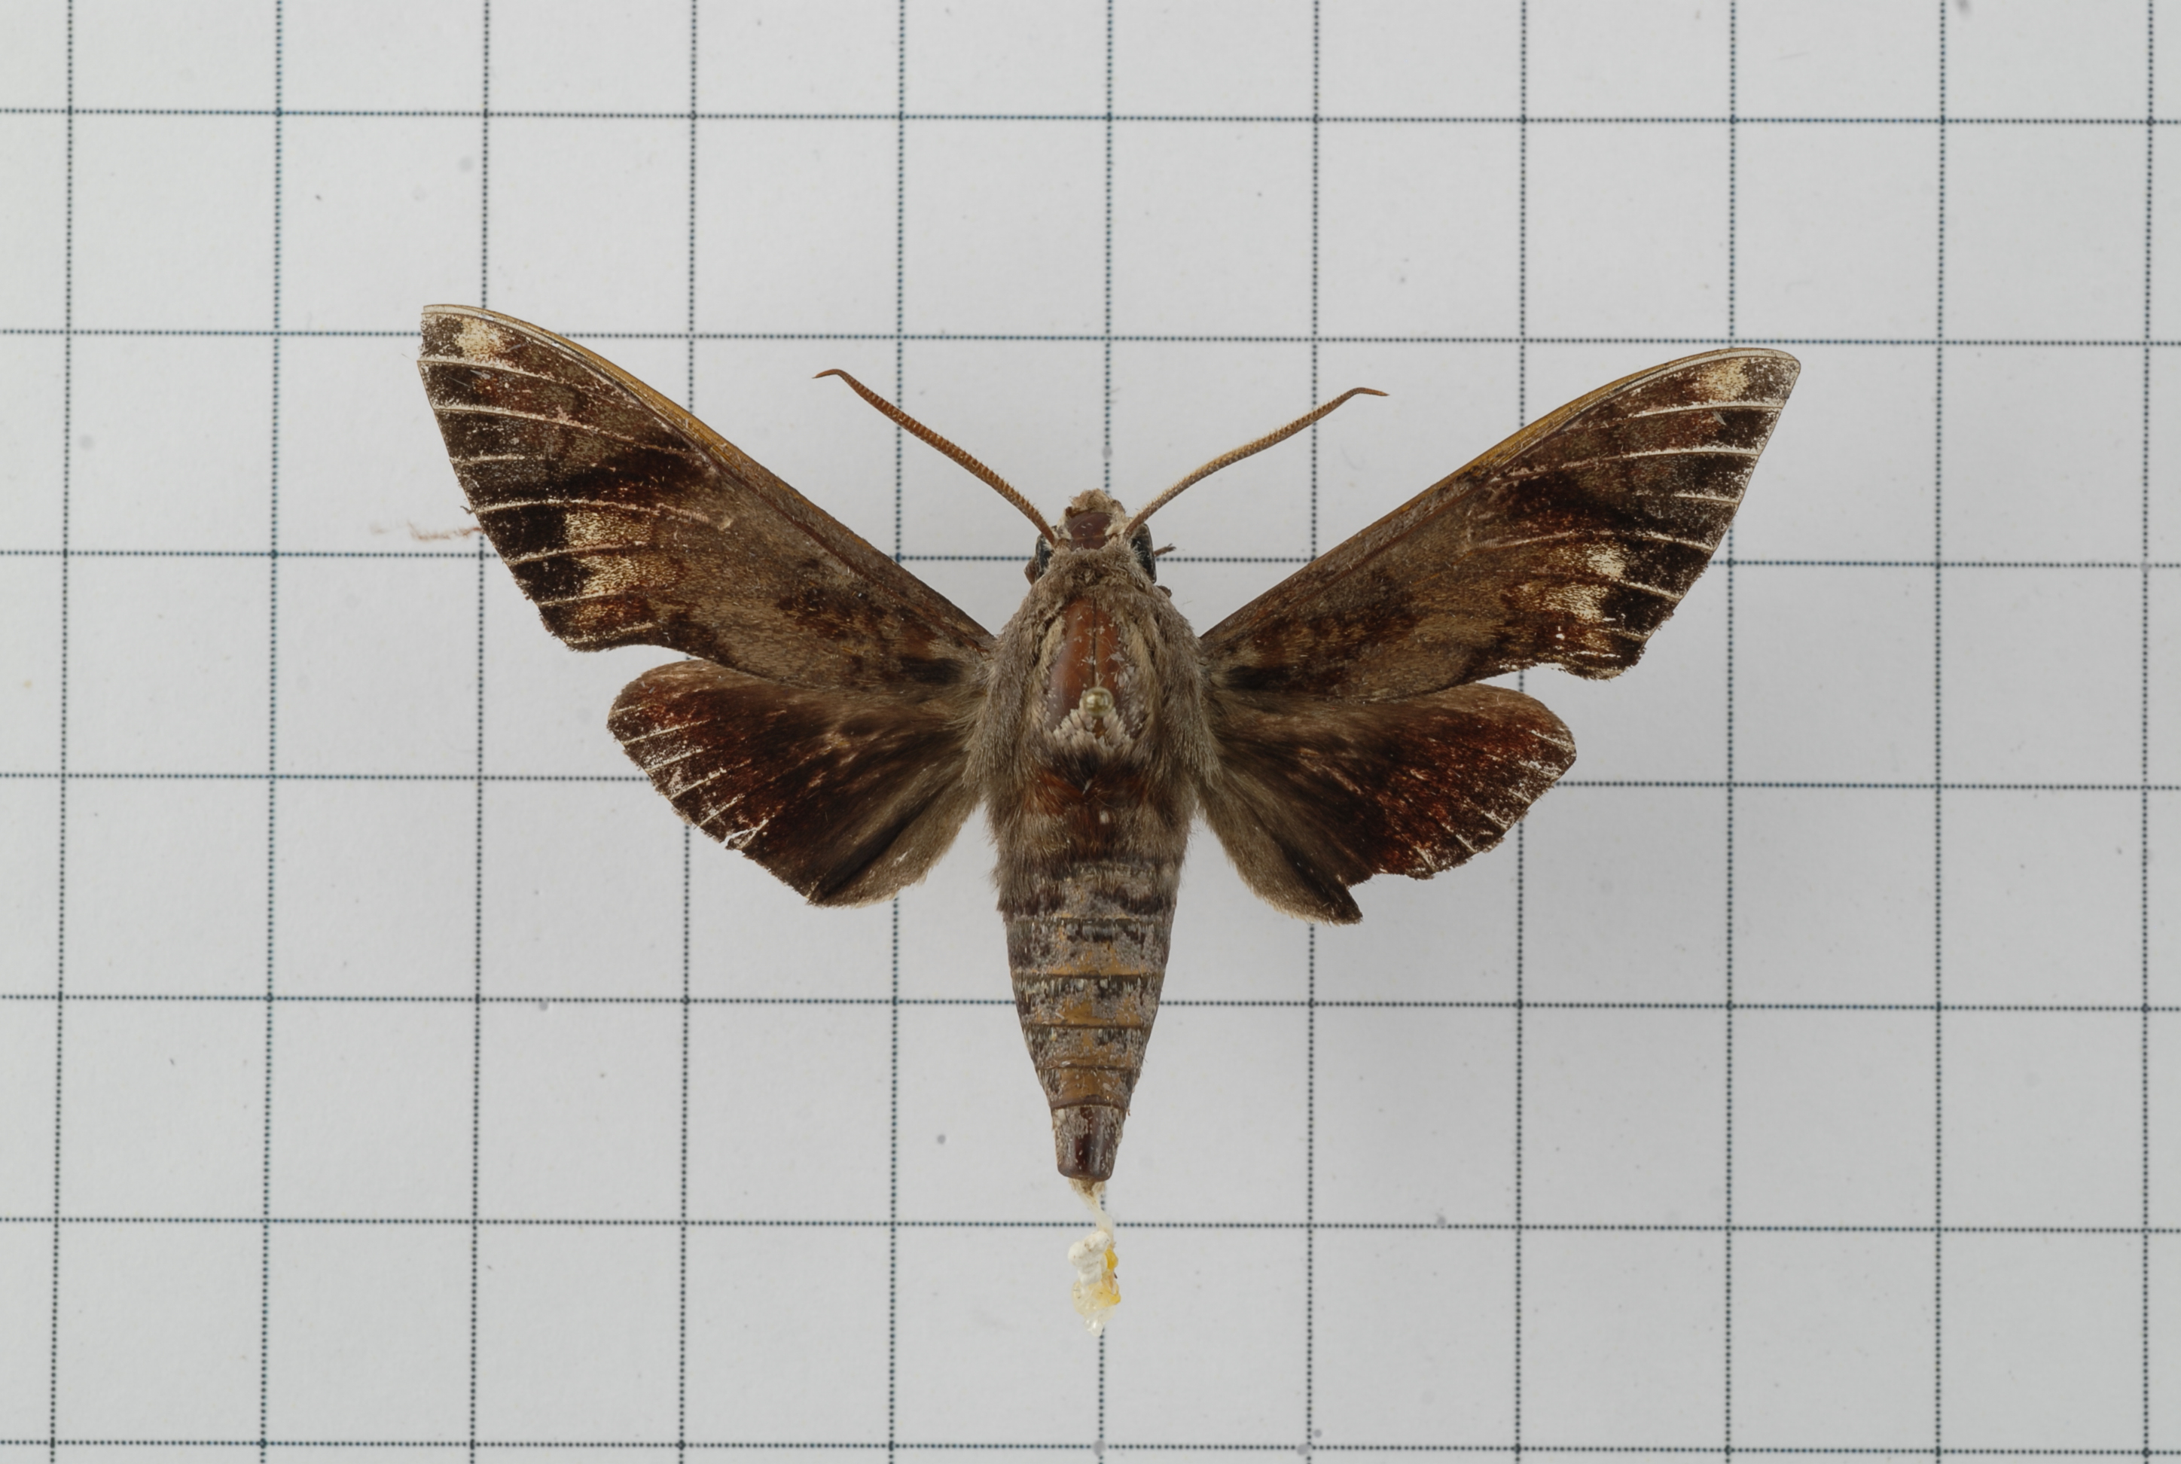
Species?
Dahira obliquifascia
